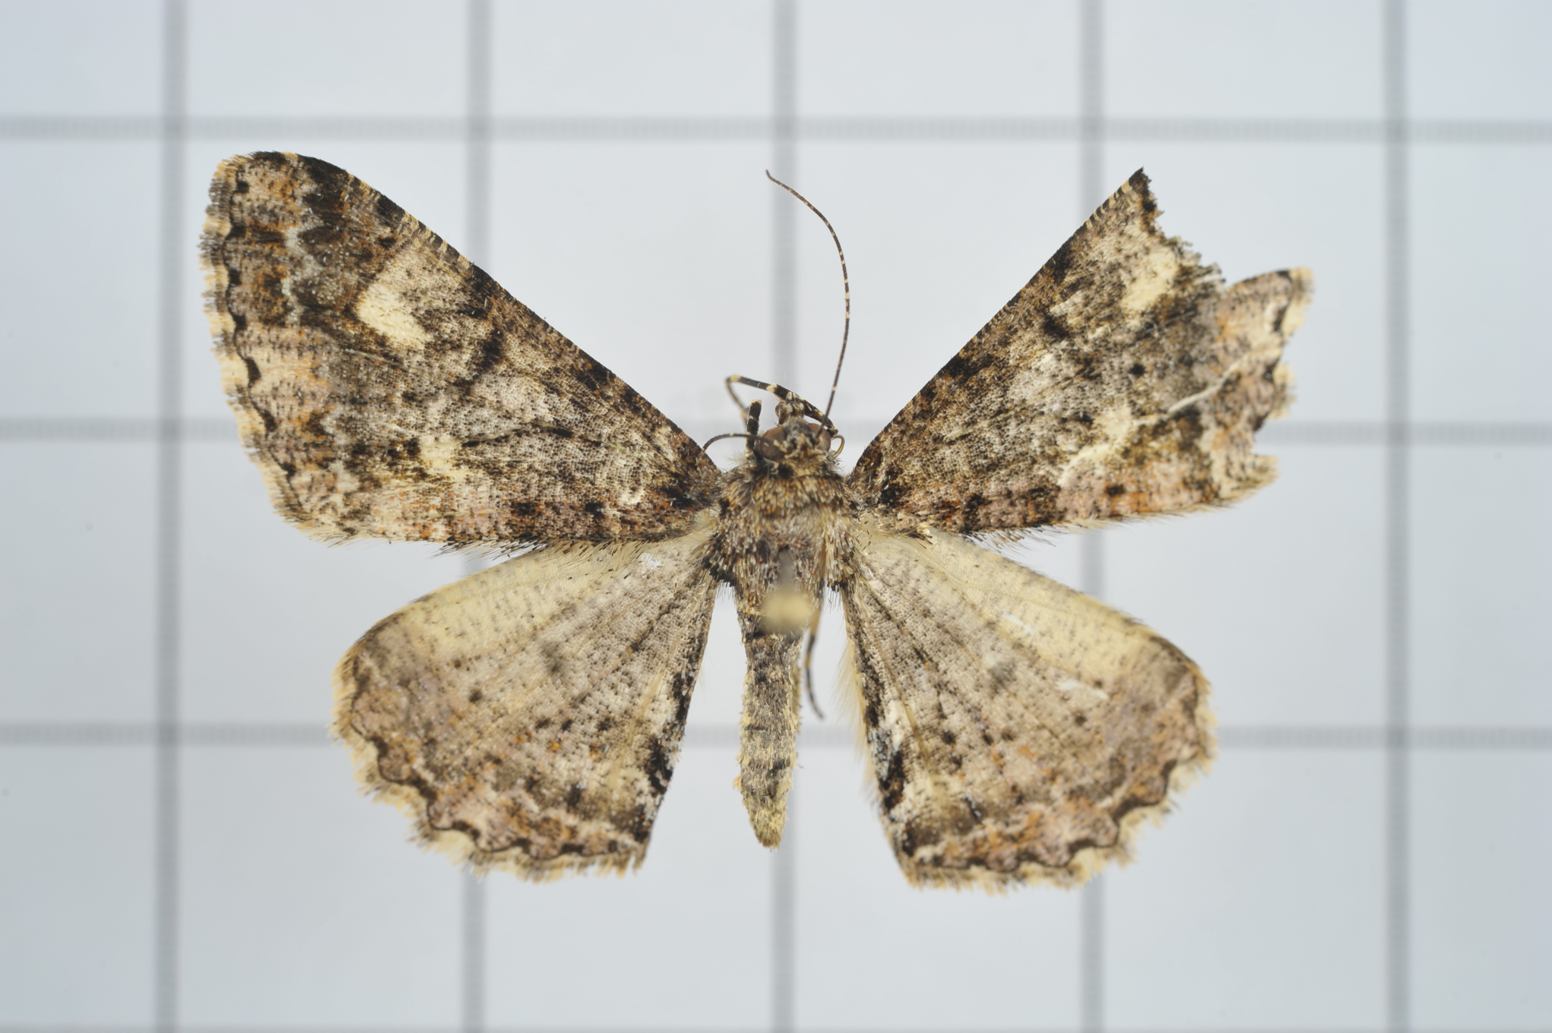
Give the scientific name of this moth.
Alcis taiwanovariegata
